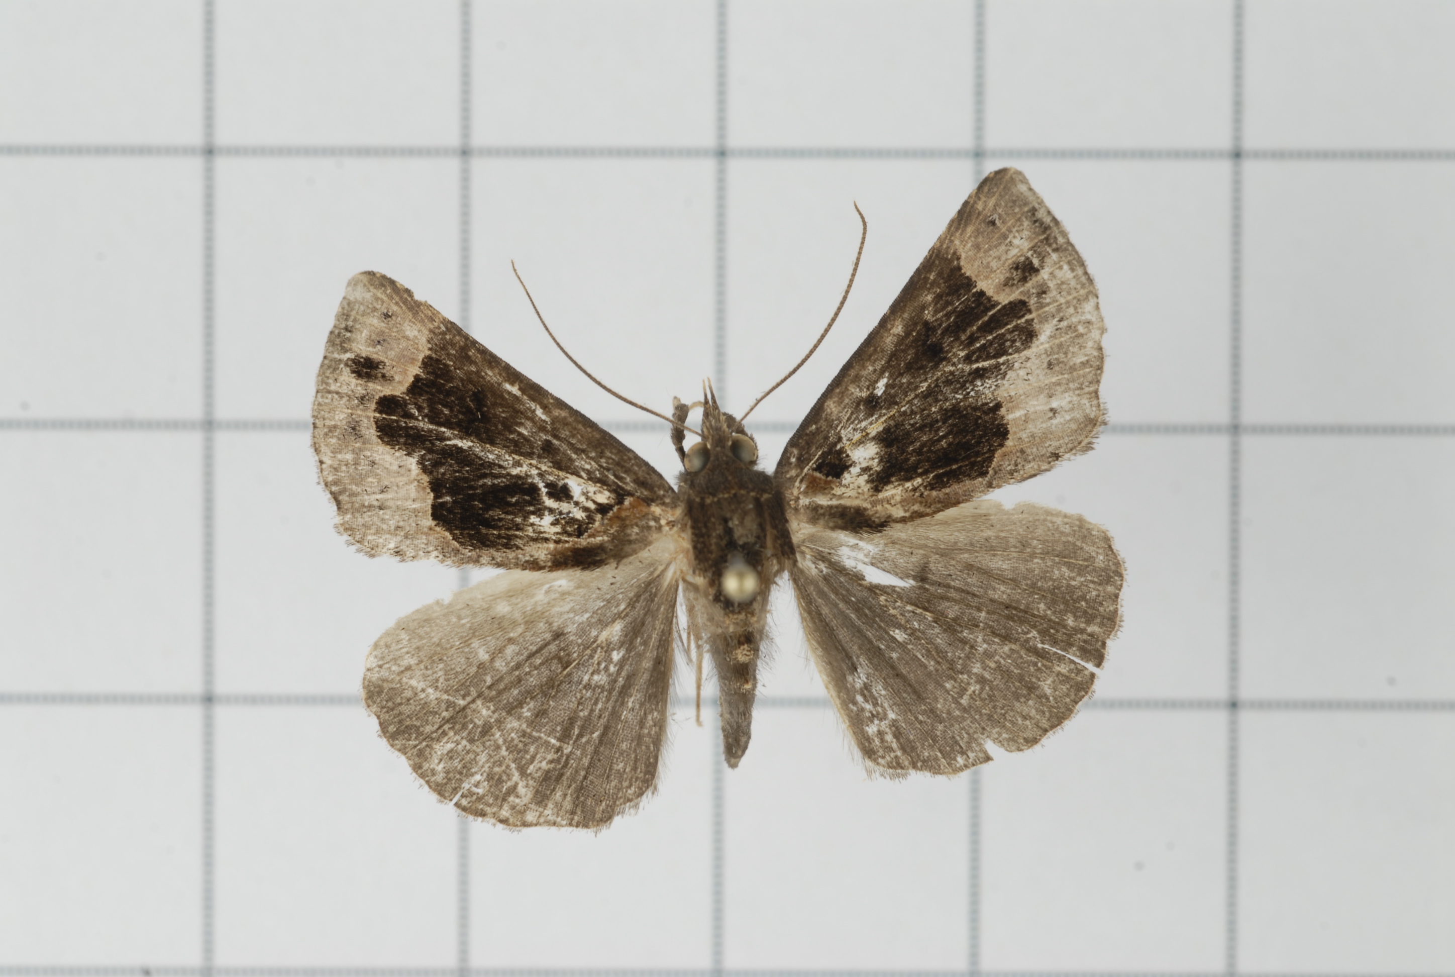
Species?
Hypena vestita
